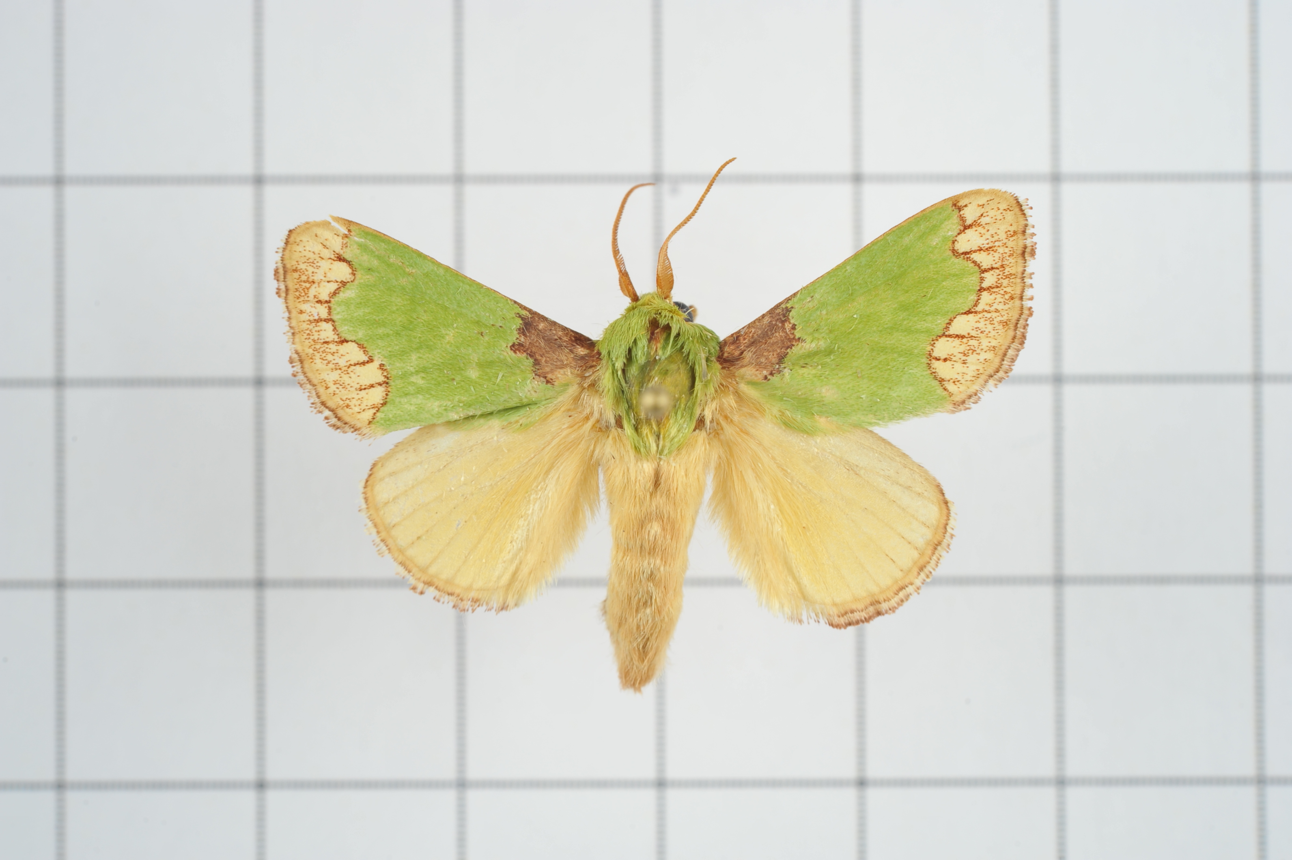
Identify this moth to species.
Parasa consocia
